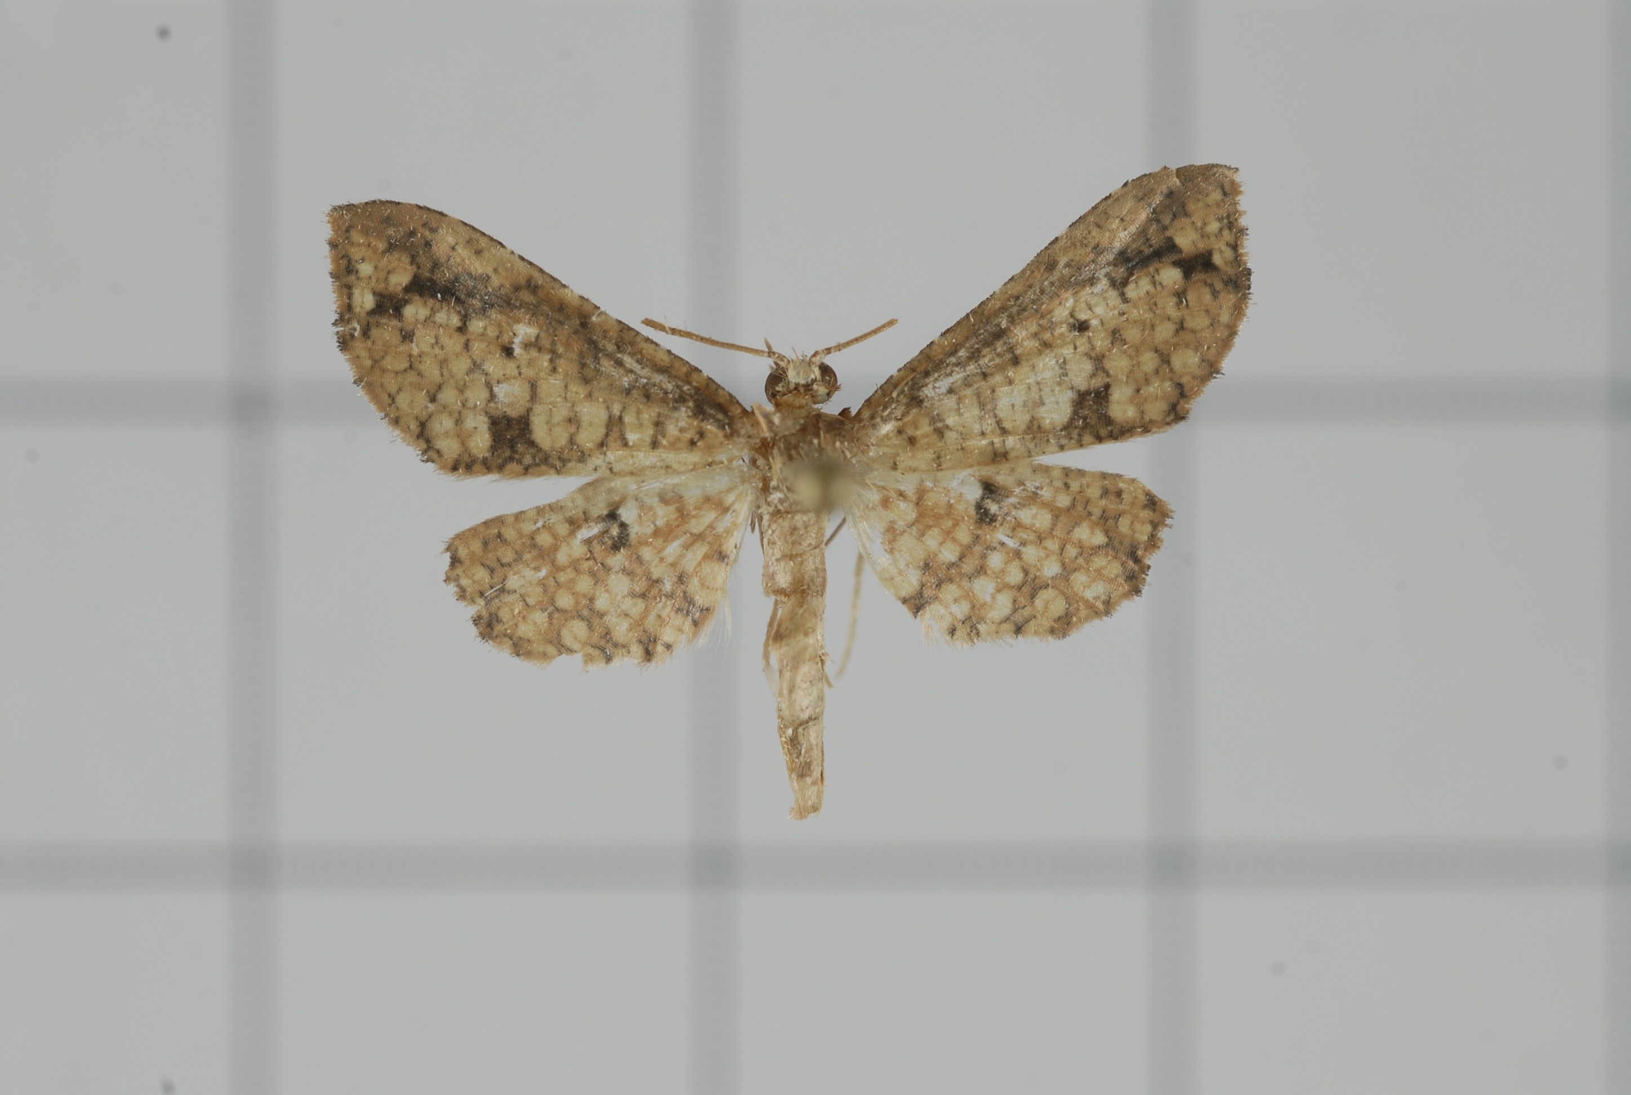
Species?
Pharambara splendida
